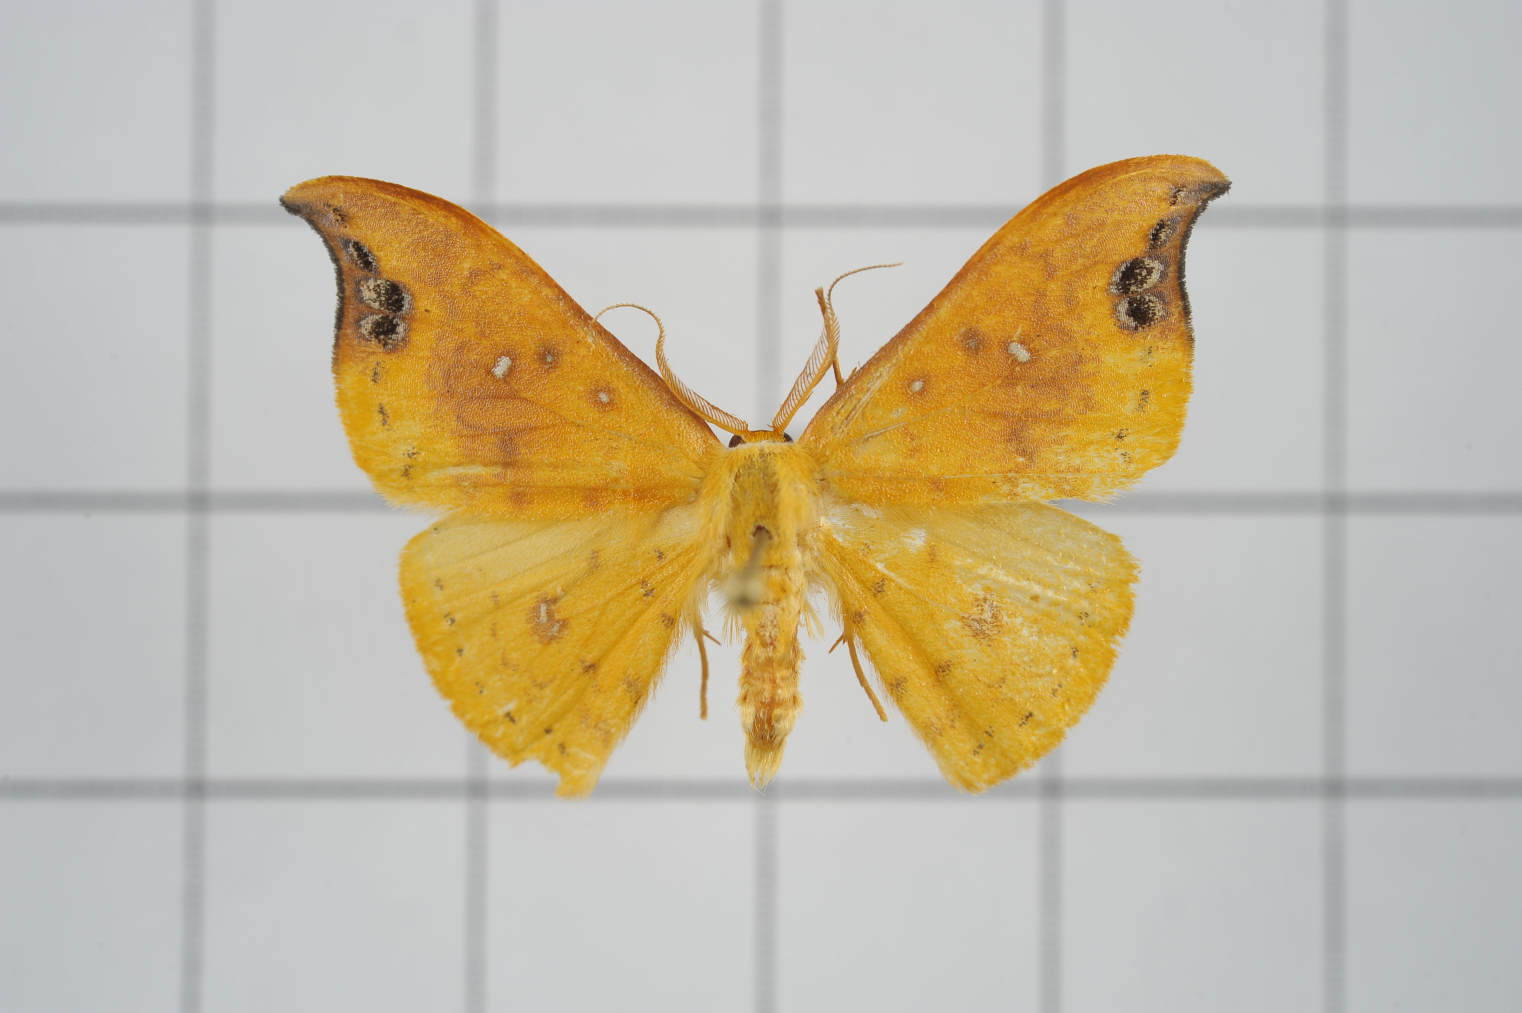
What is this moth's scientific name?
Tridrepana unispina
